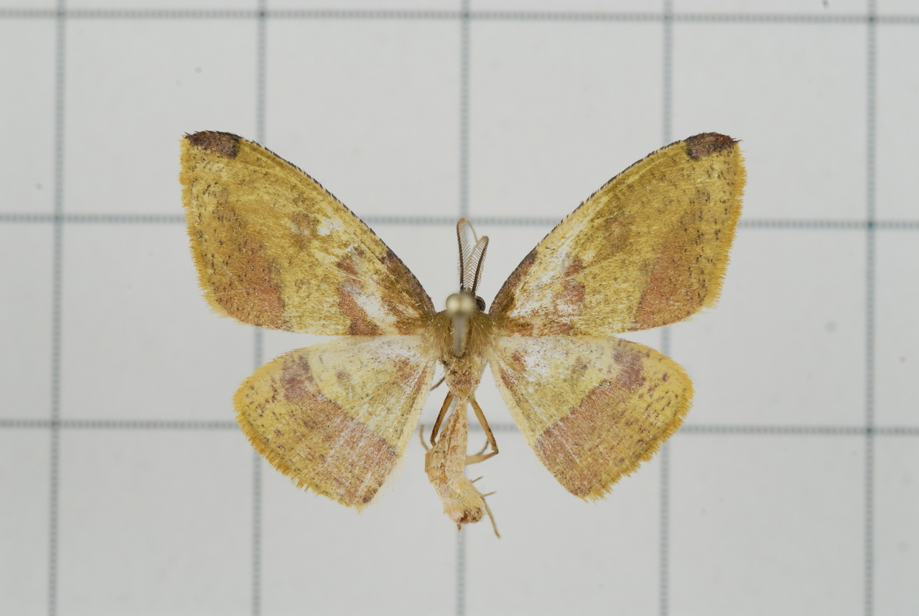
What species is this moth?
Heterolocha coccinea
